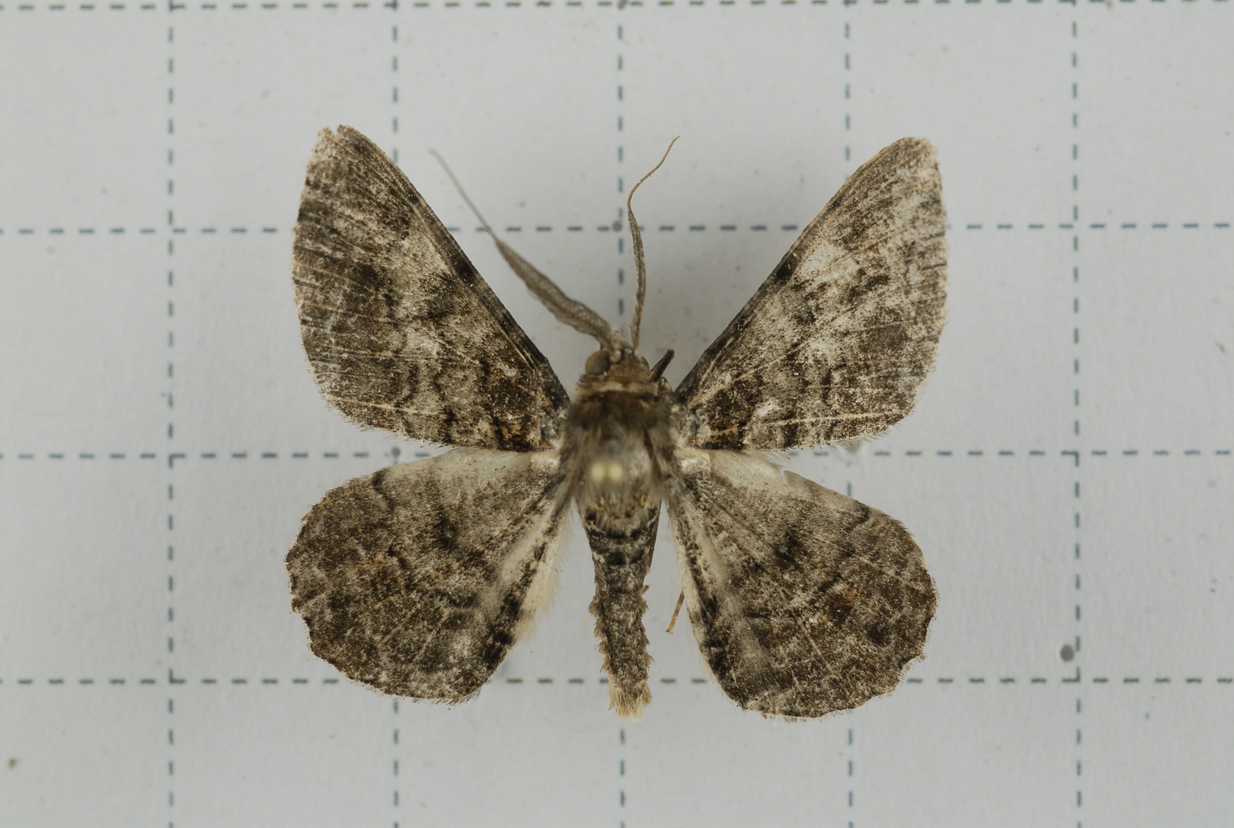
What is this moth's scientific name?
Cleora alienaria
